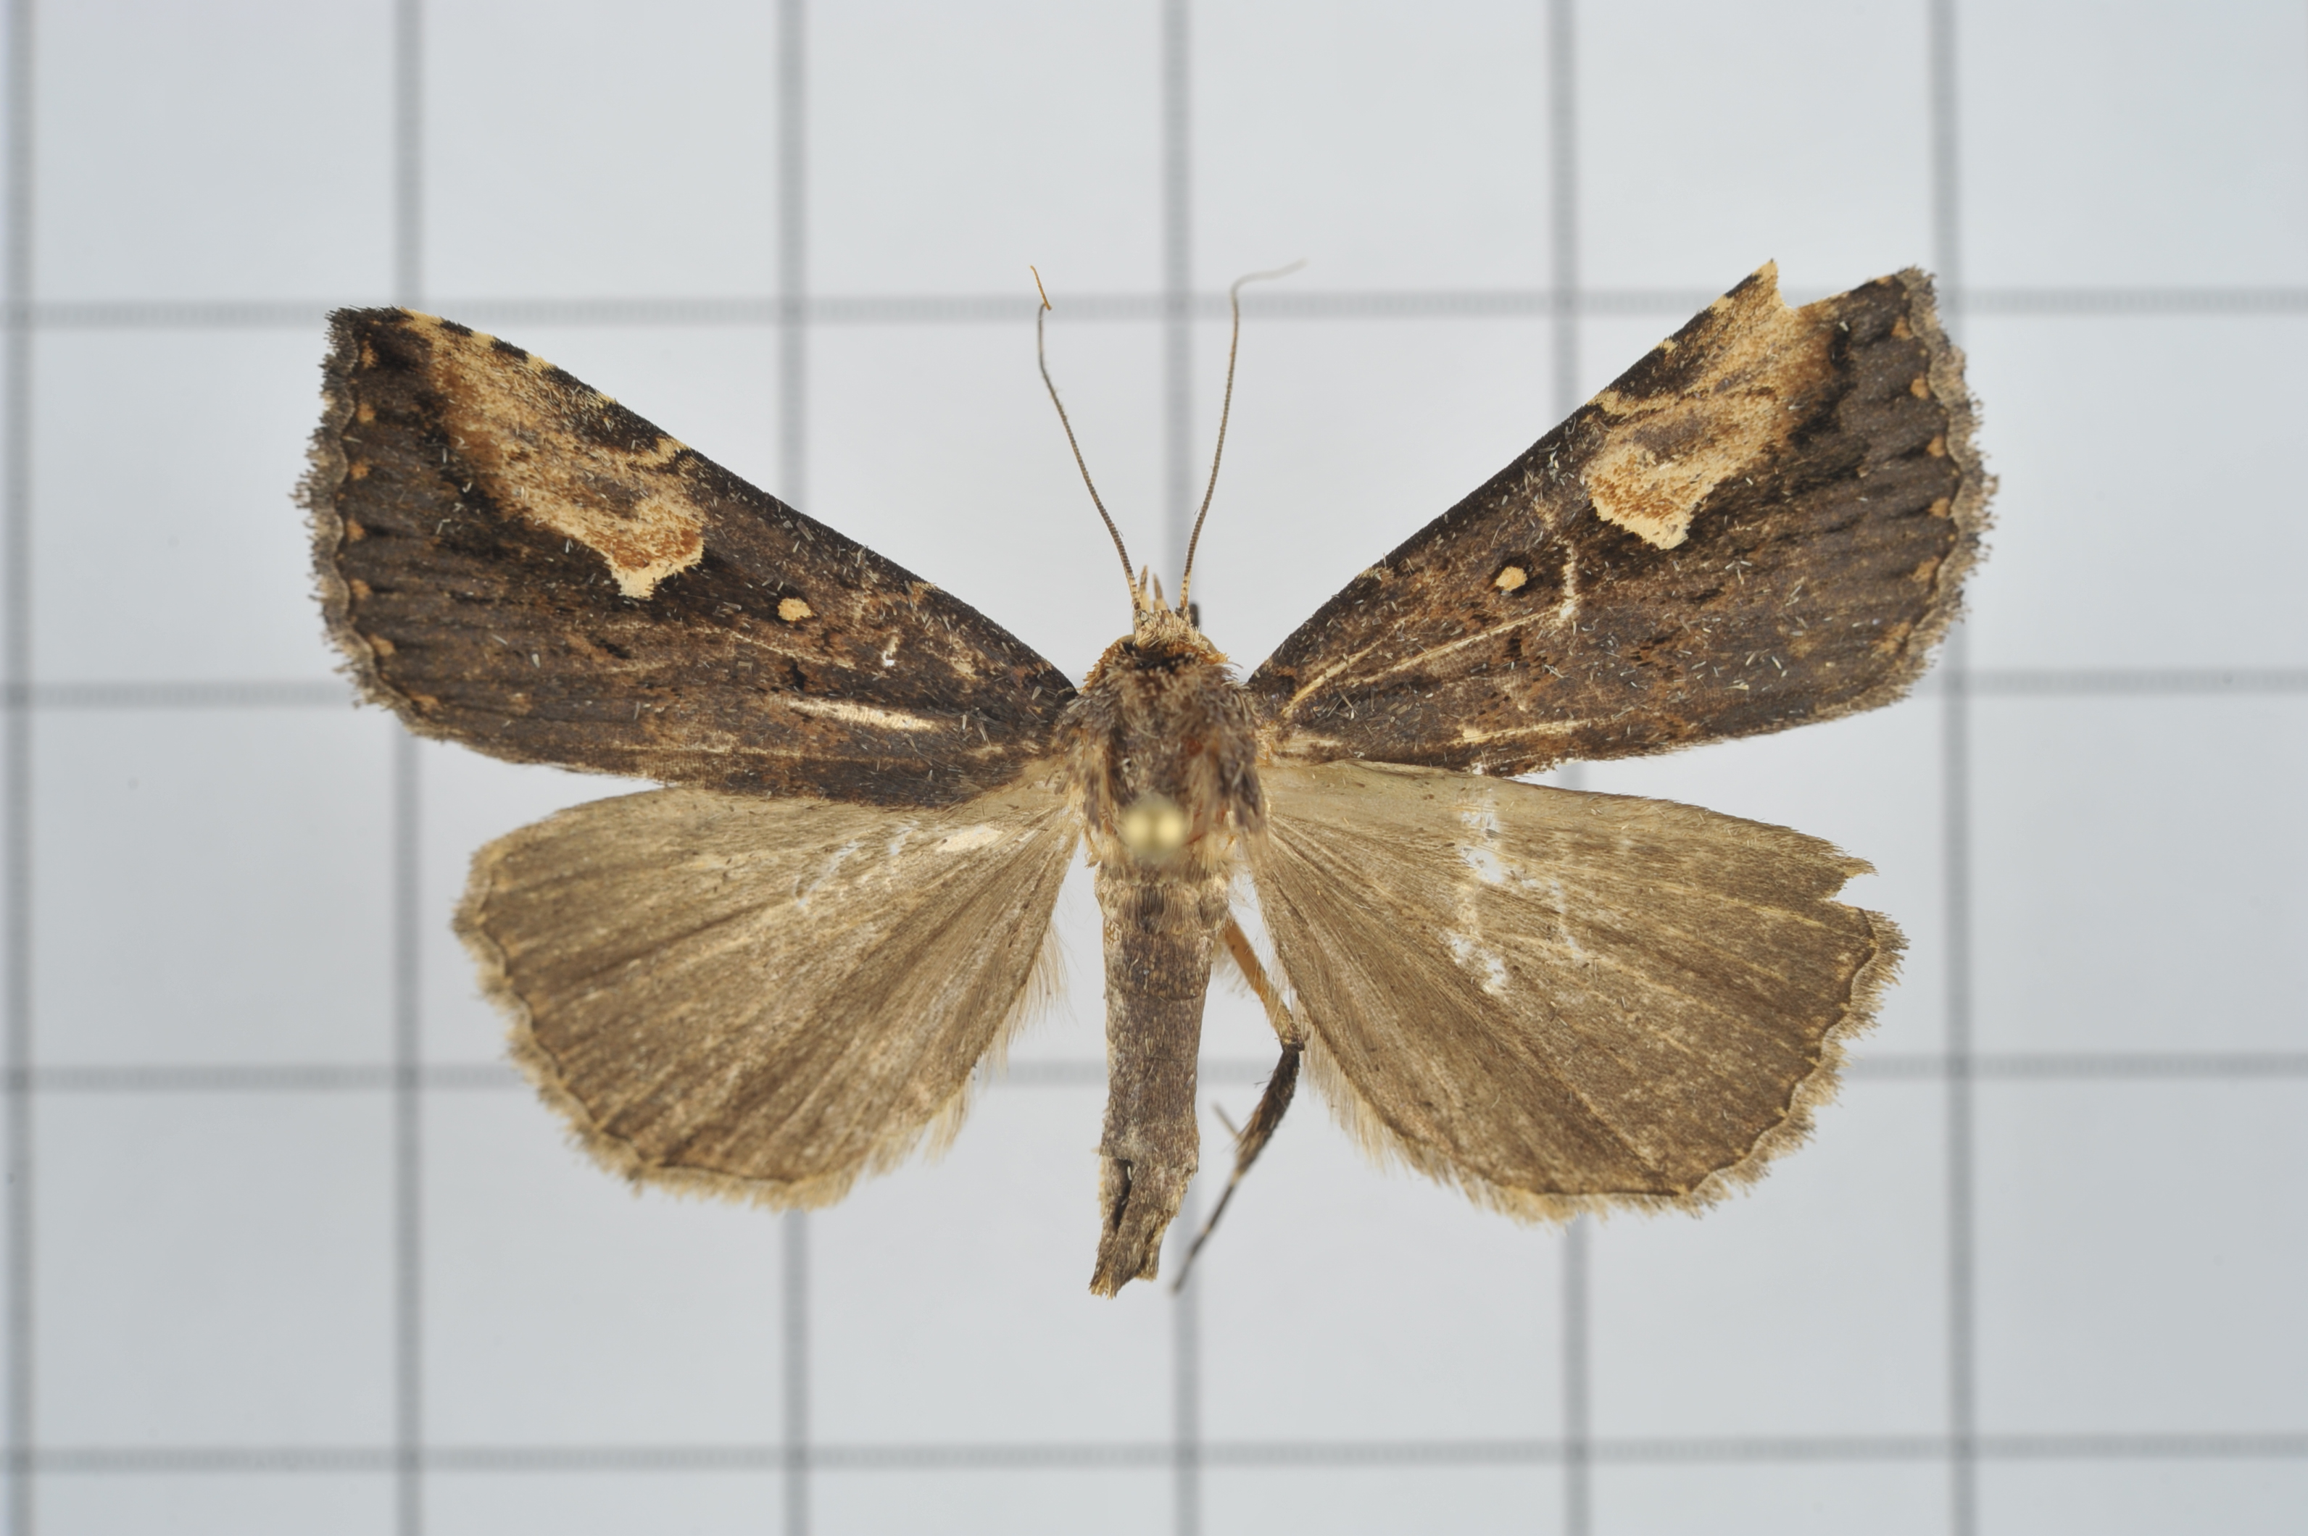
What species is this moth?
Pseudosphetta moorei
